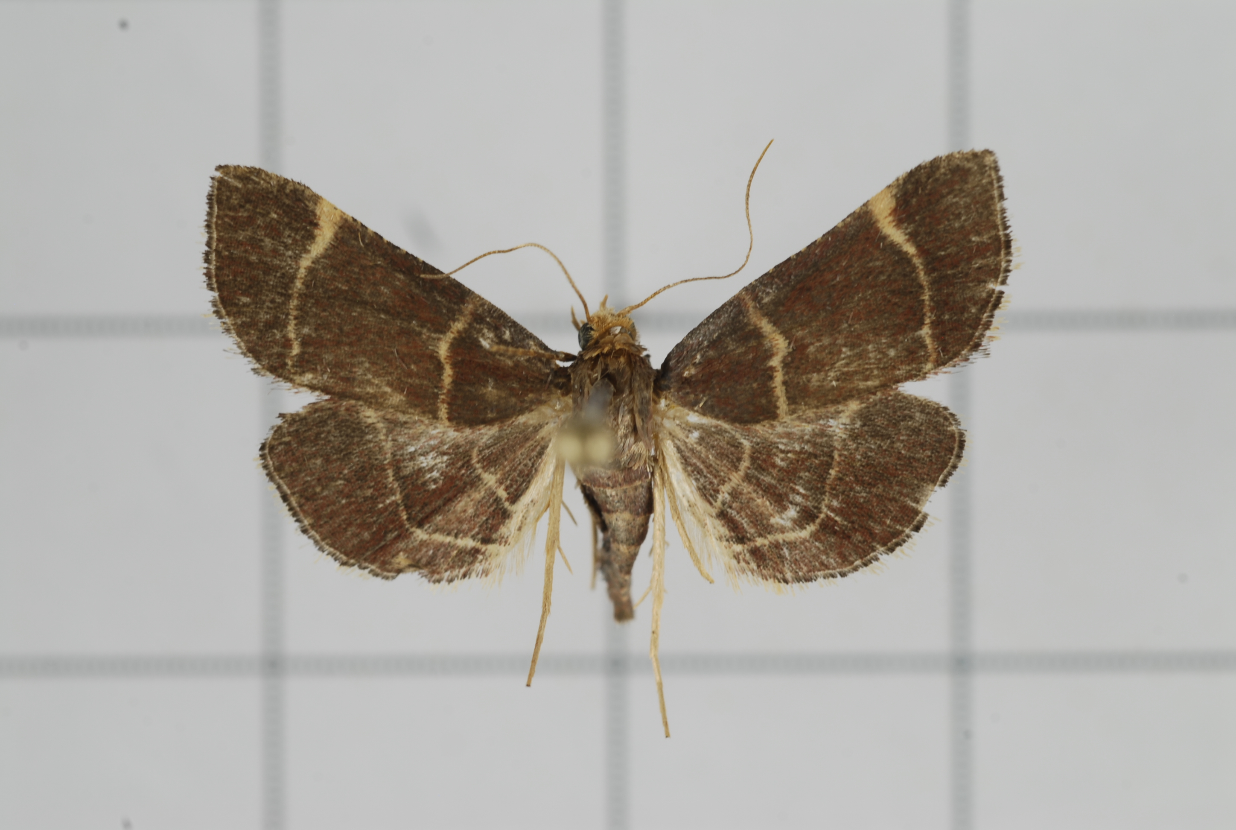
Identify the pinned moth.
Herculia pelasgalis
